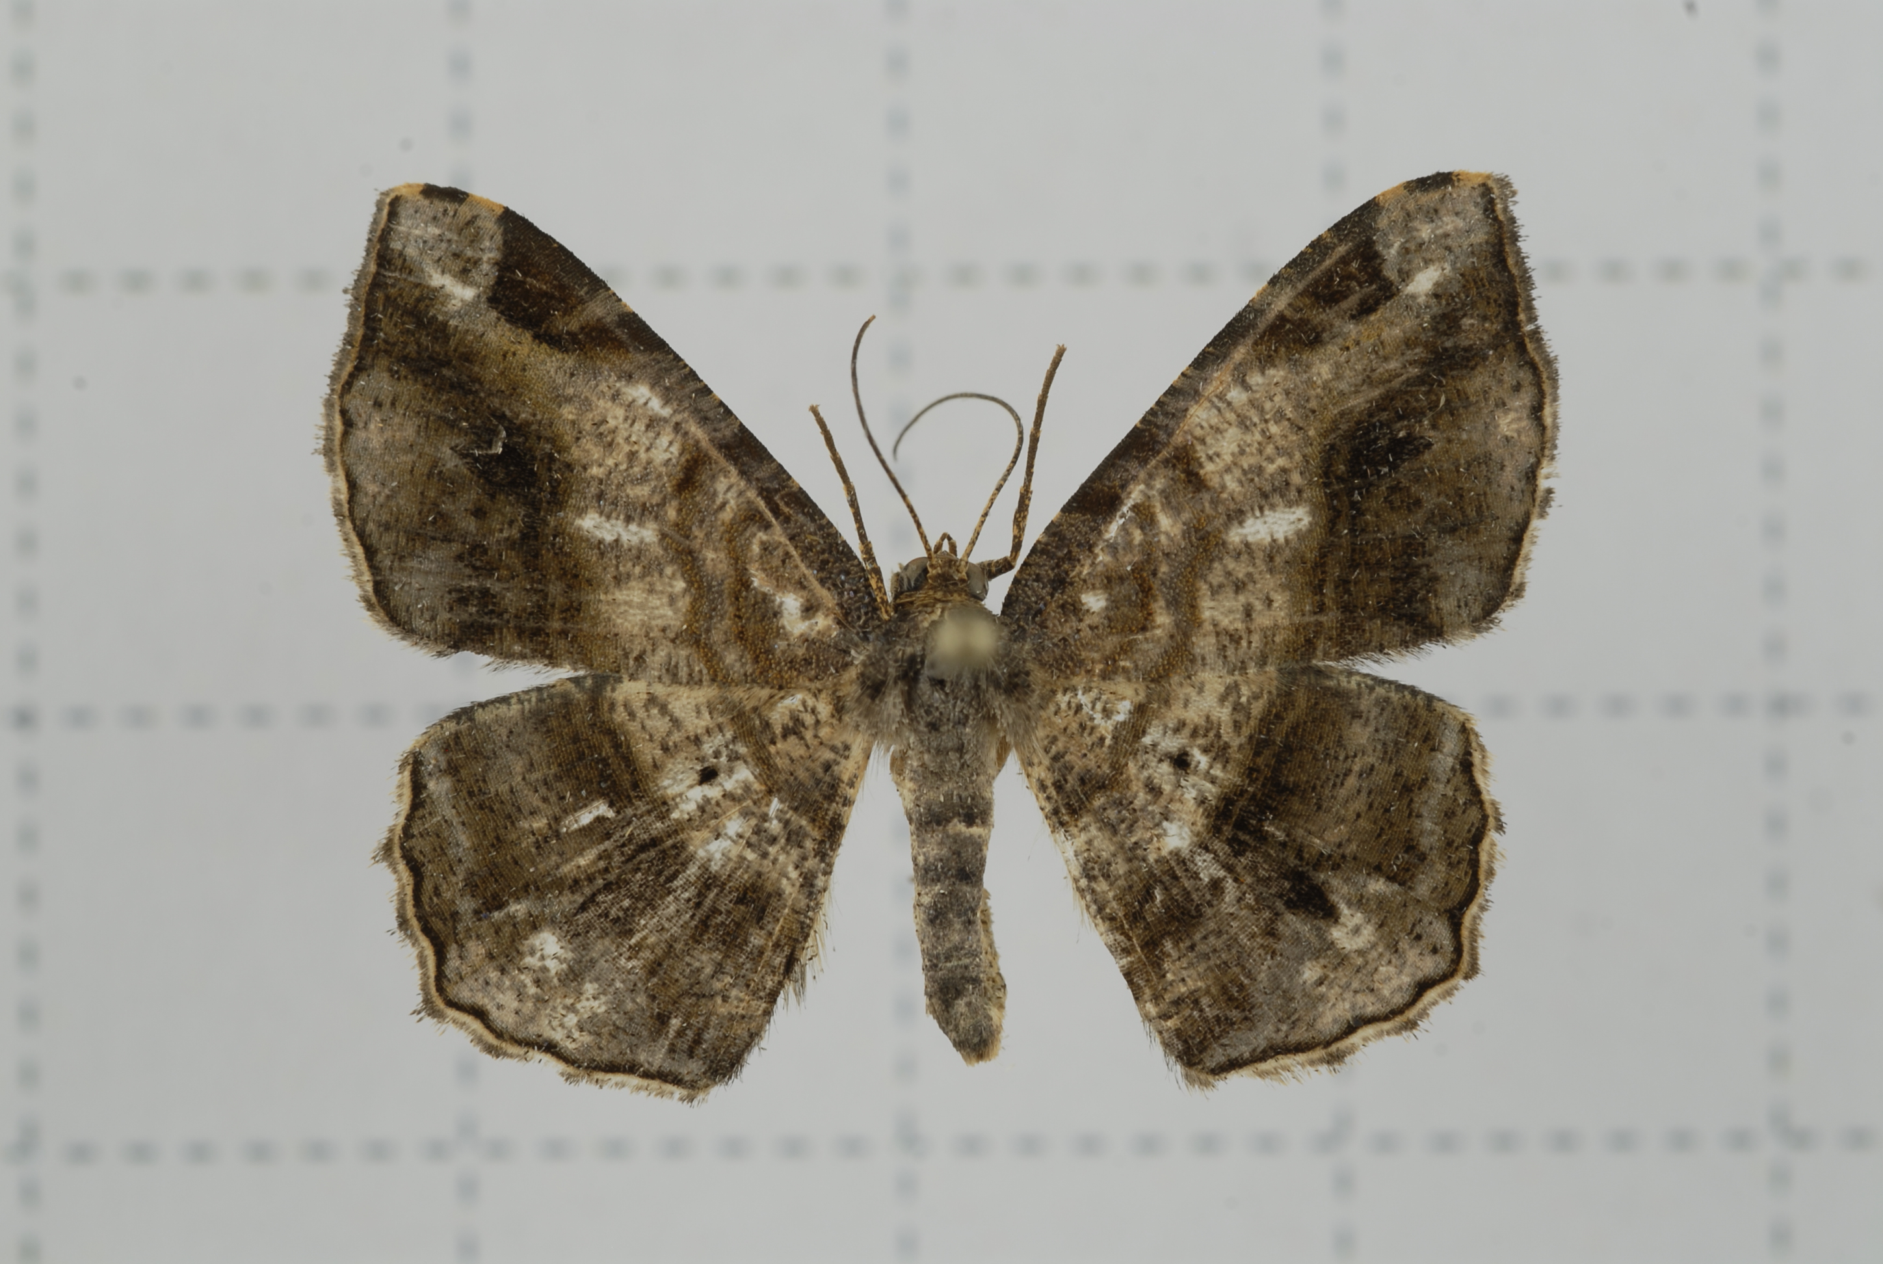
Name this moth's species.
Chiasmia hebesata
